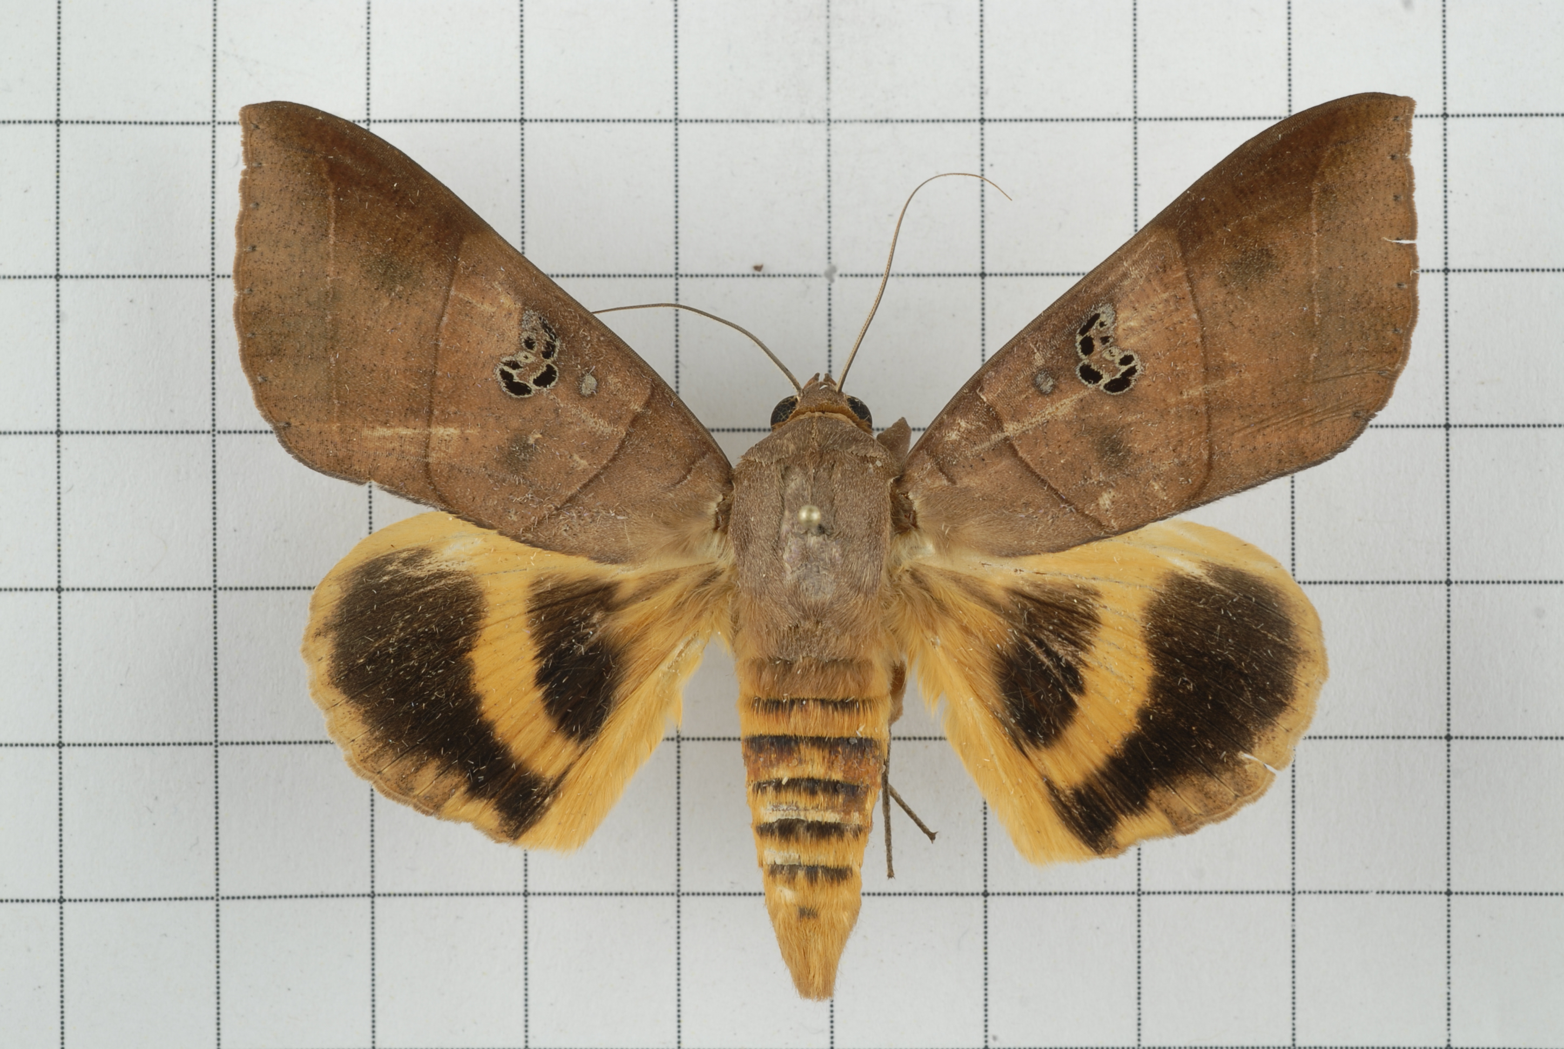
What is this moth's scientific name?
Thyas coronata
